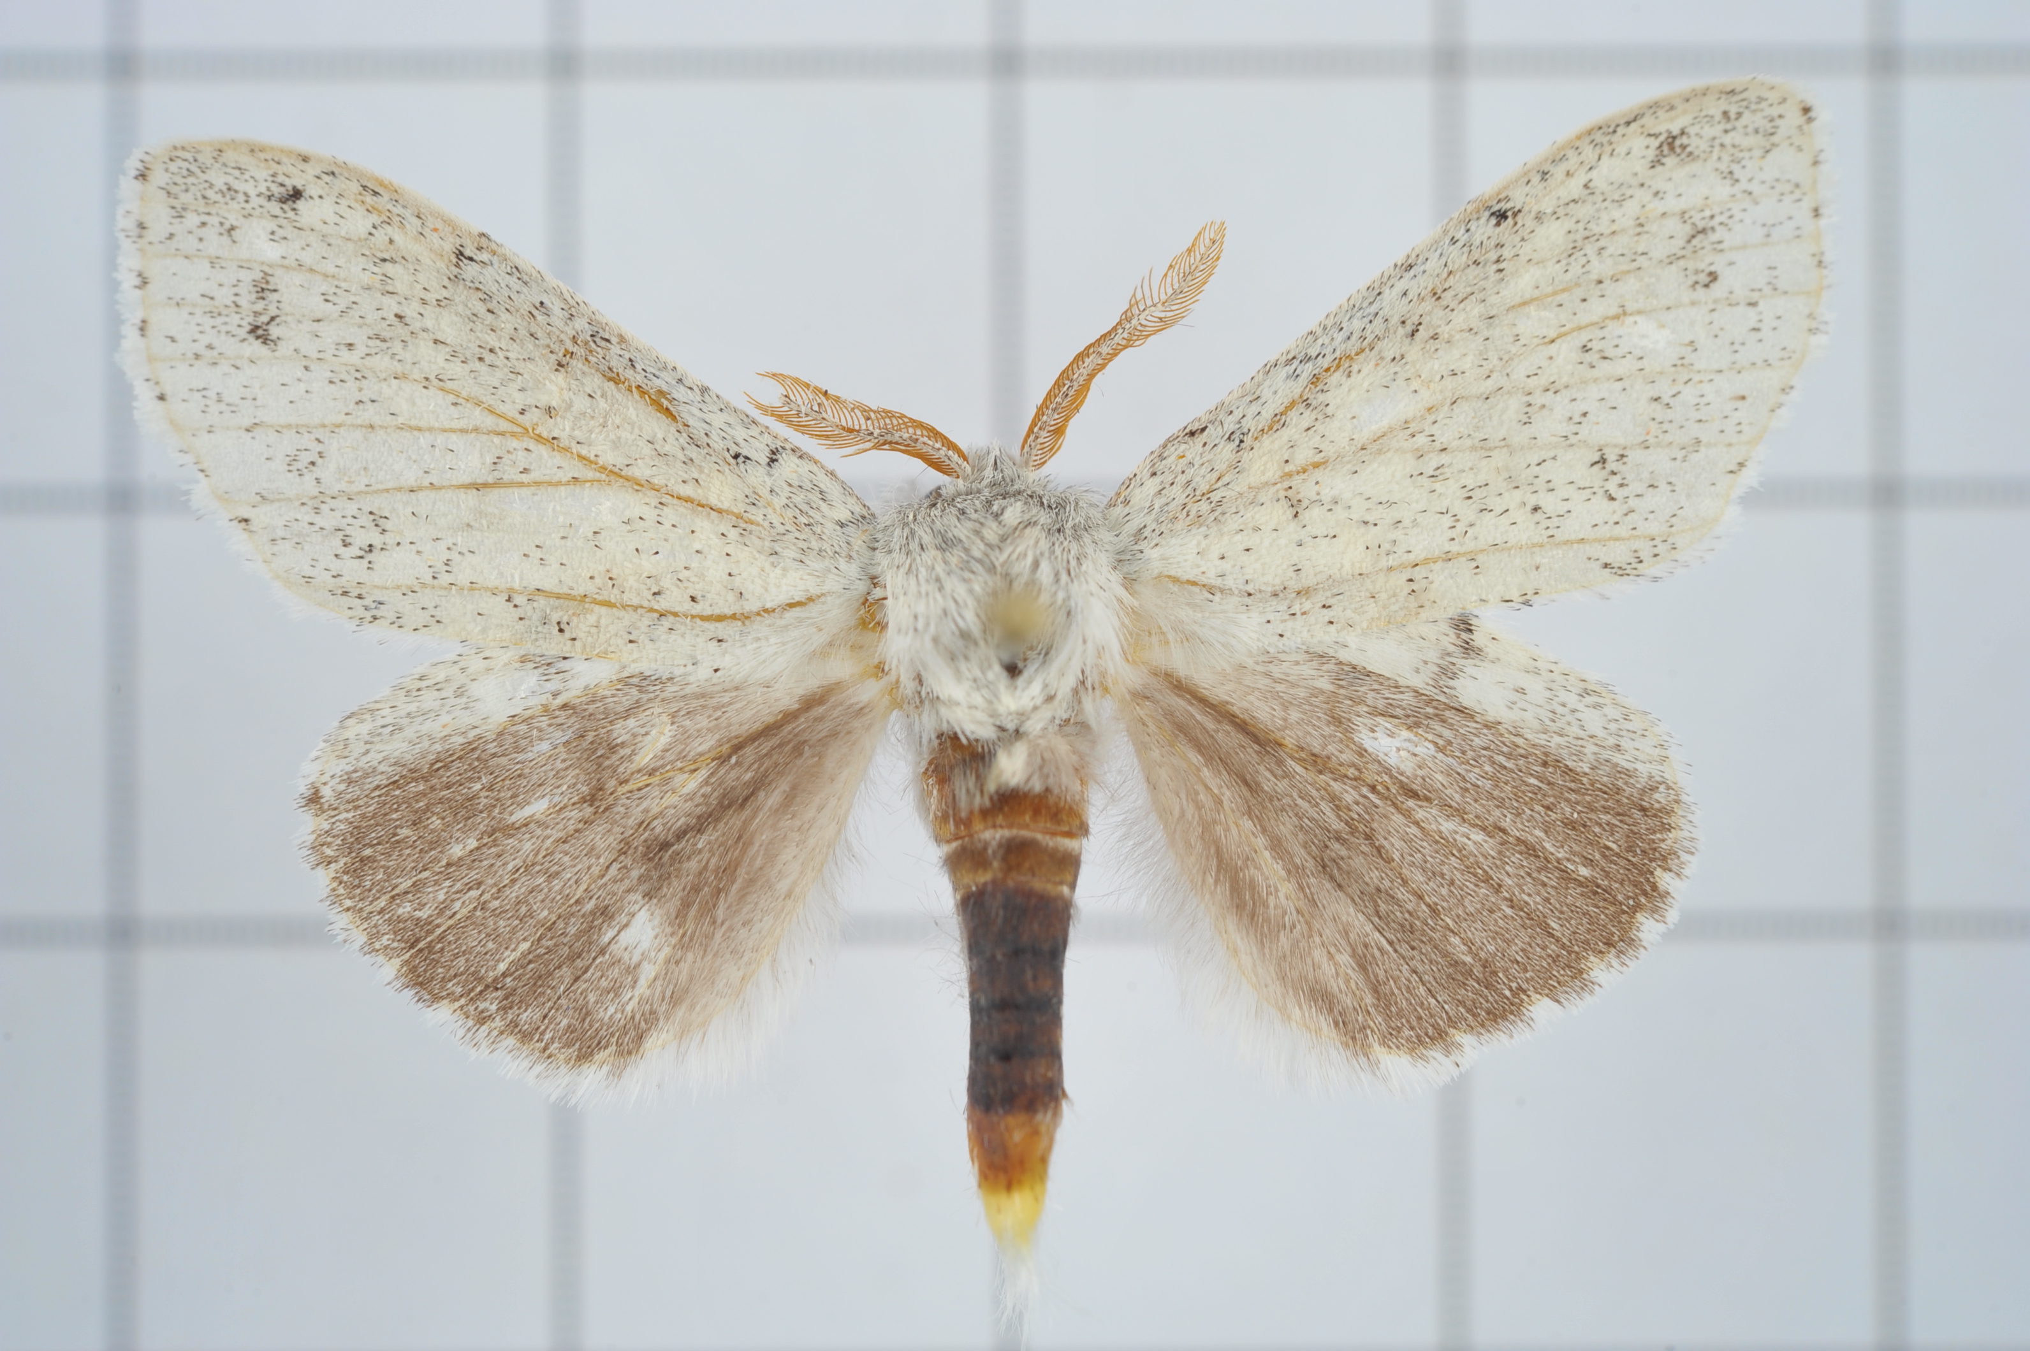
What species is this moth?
Cnethodonta grisescens baibarana
